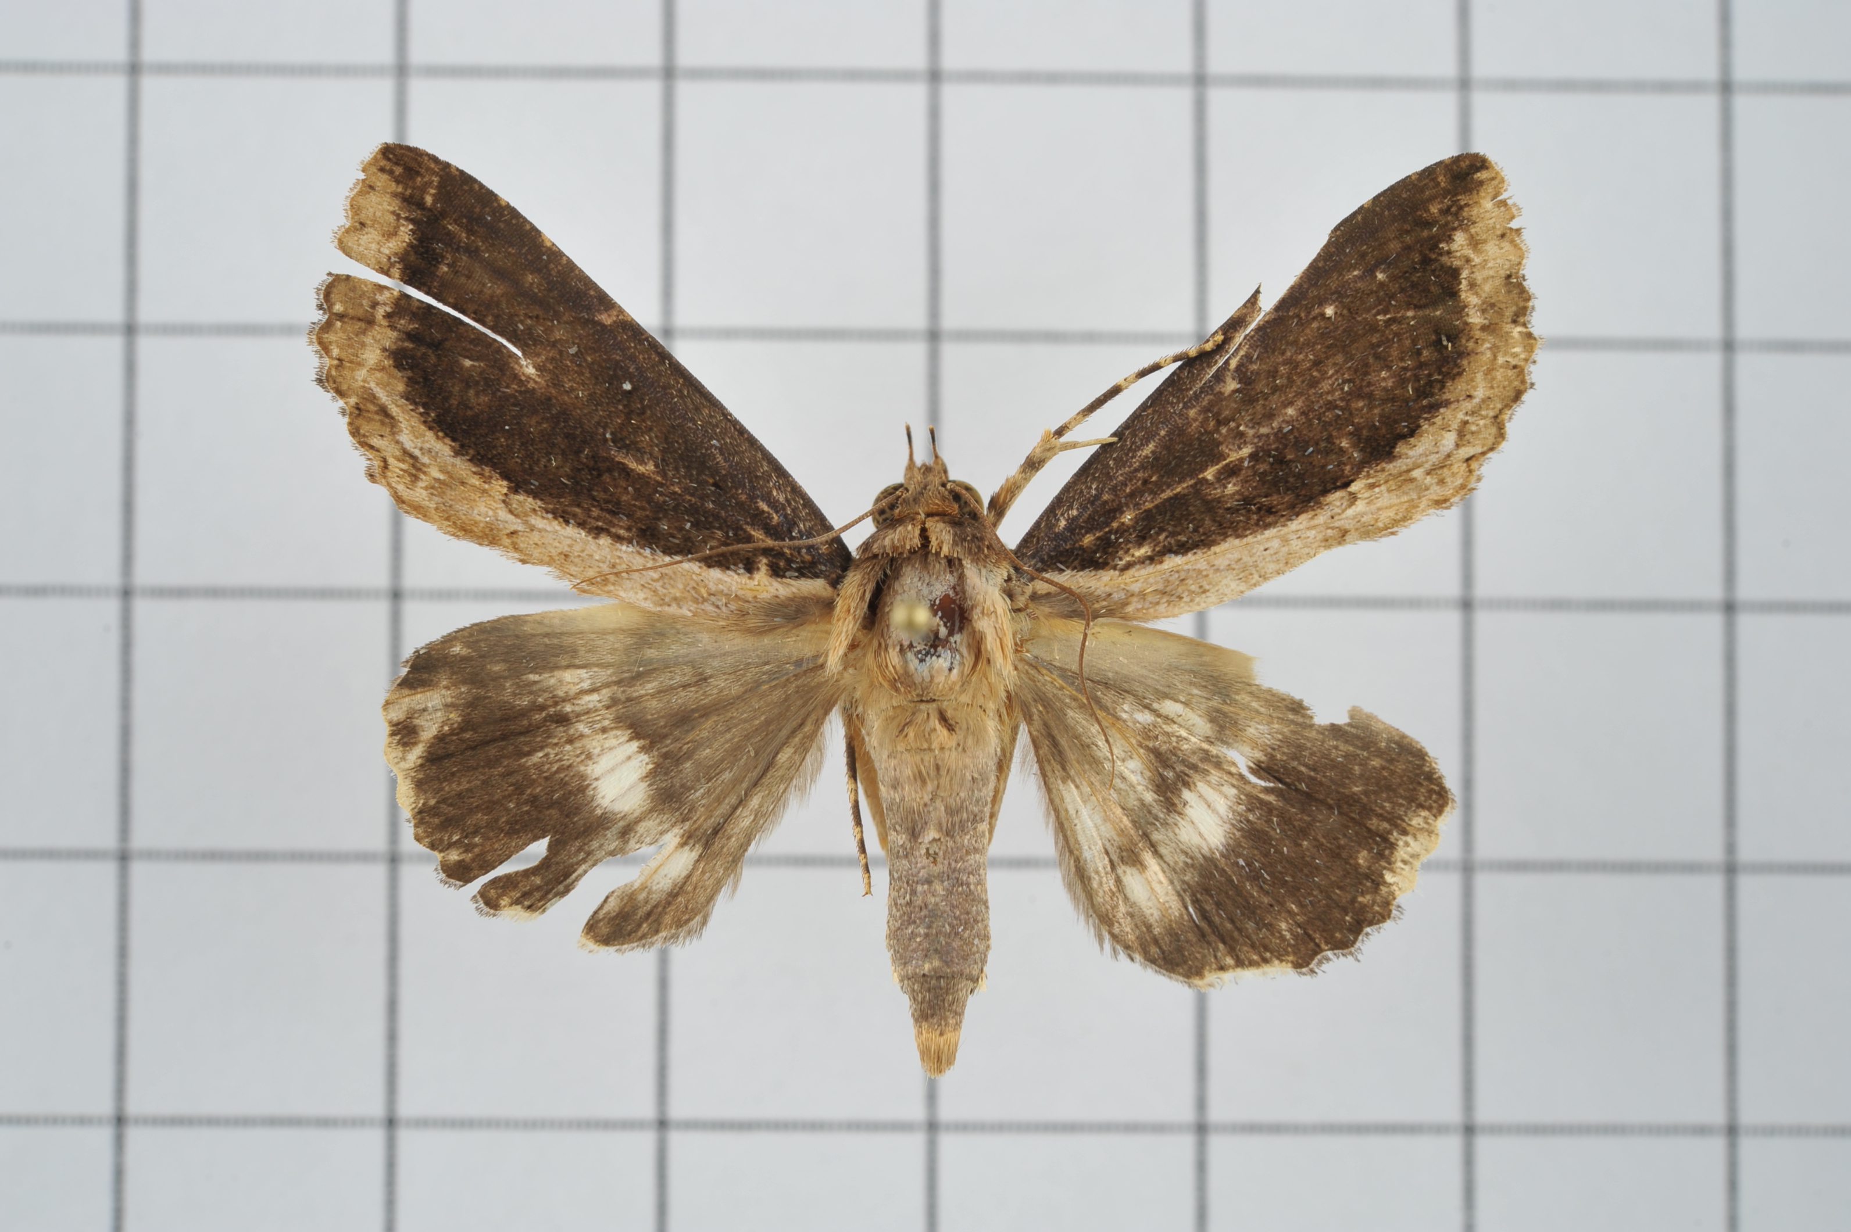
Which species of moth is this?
Ercheia cyllaria
